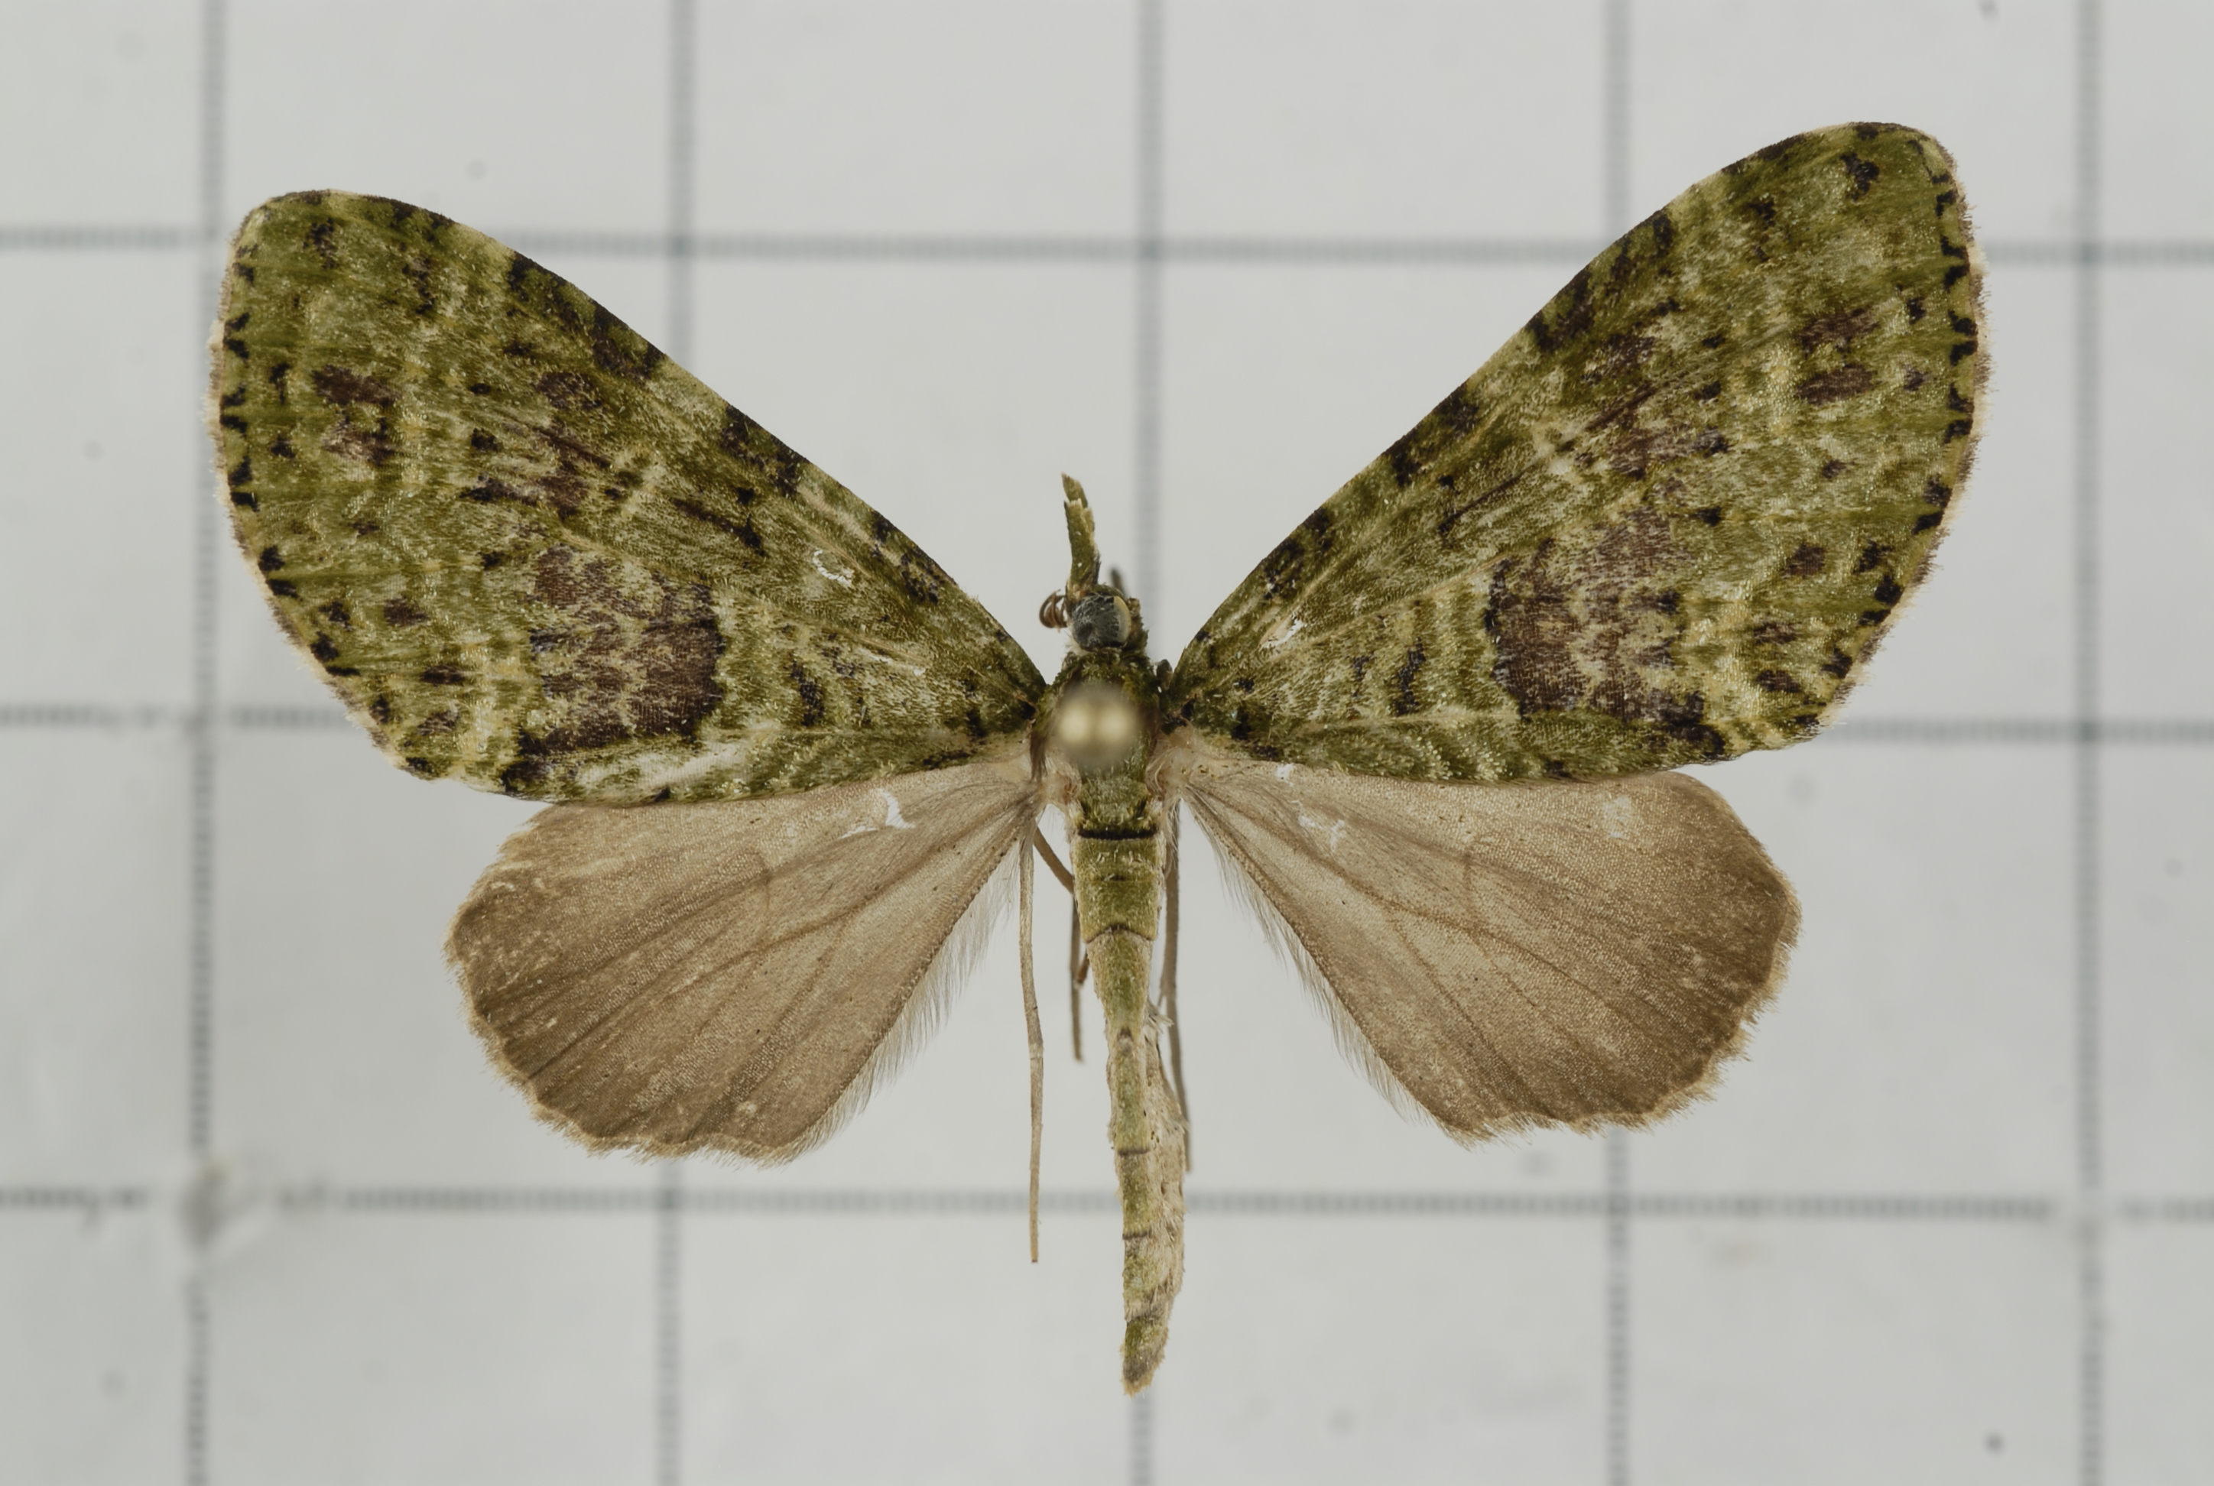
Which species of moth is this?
Hypocometa clauda
